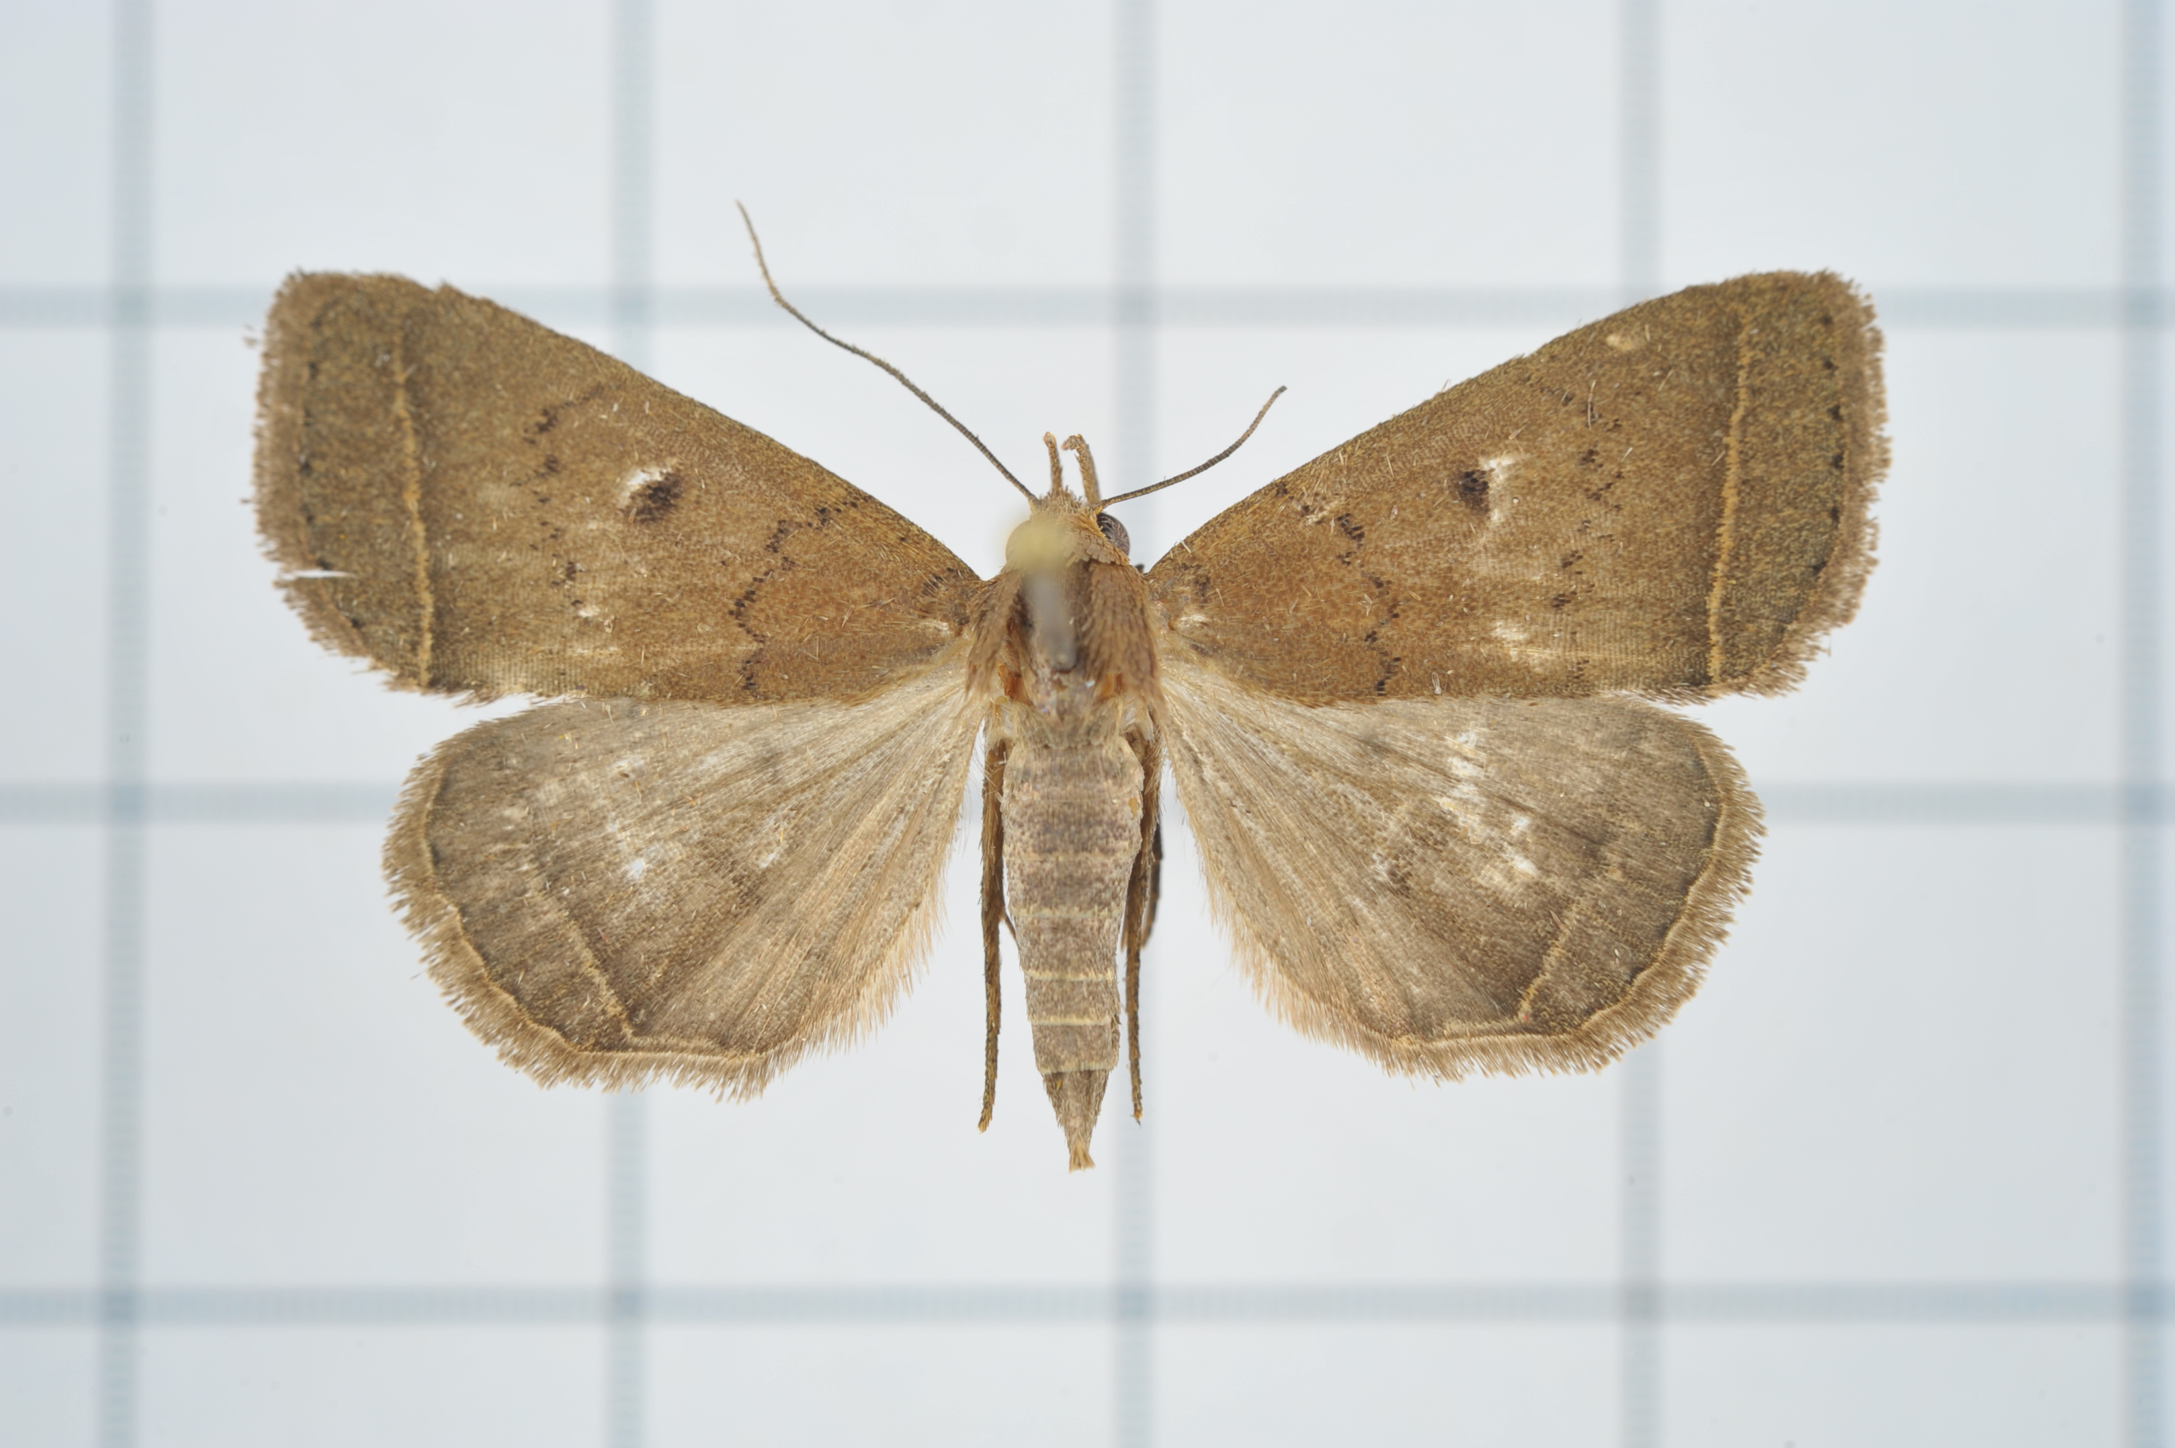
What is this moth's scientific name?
Simplicia discosticta
